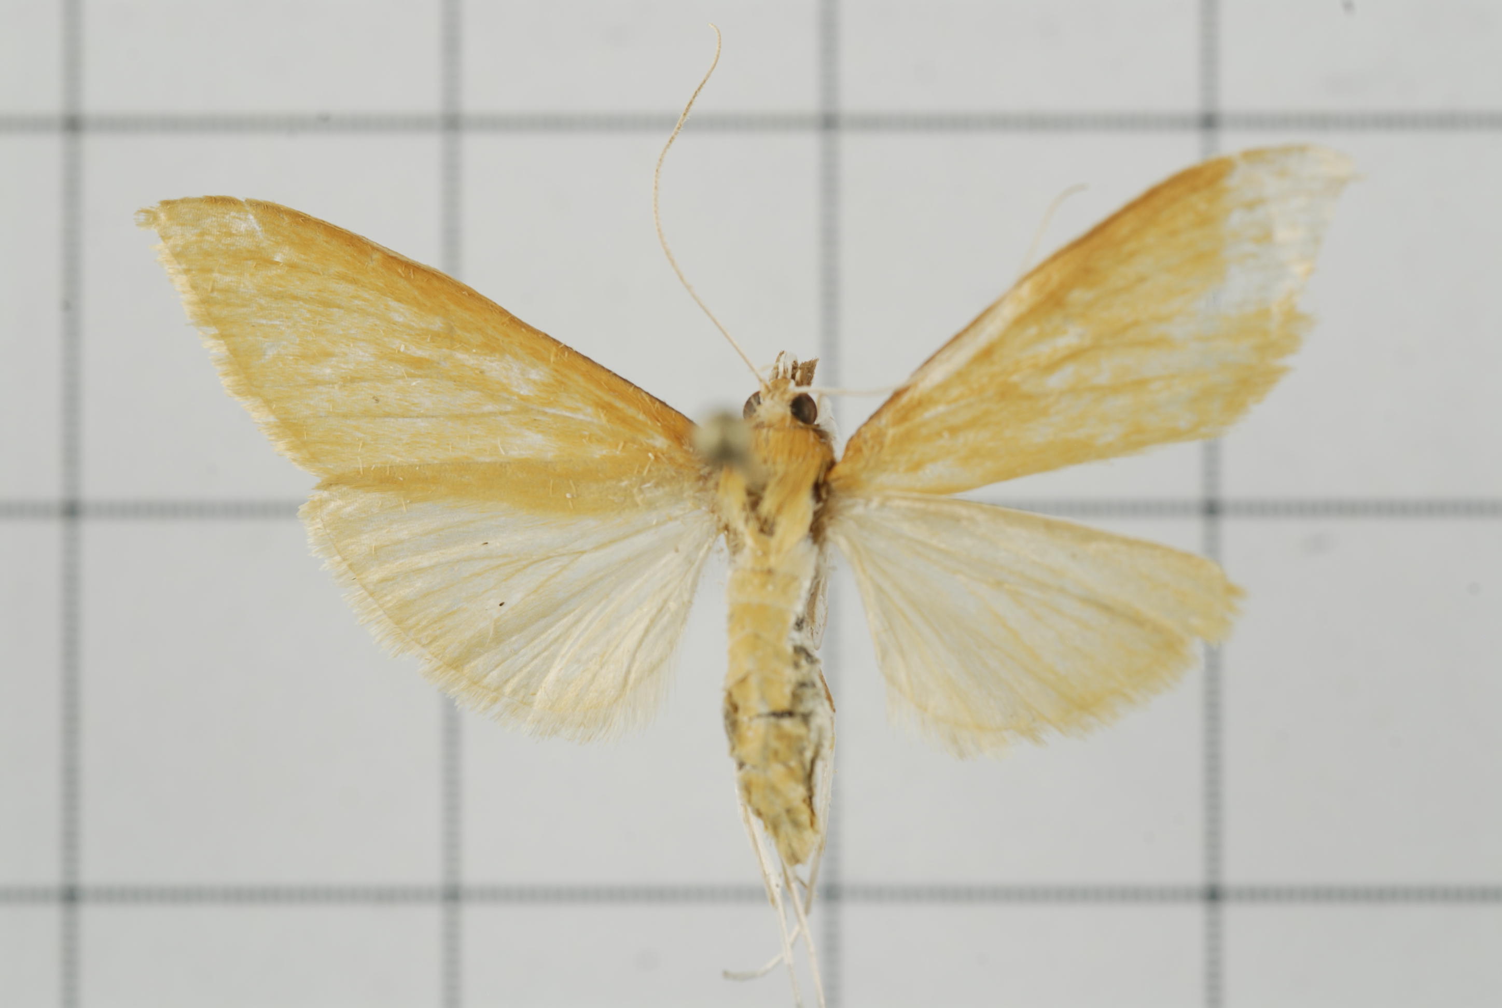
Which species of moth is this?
Circobotys aurealis
